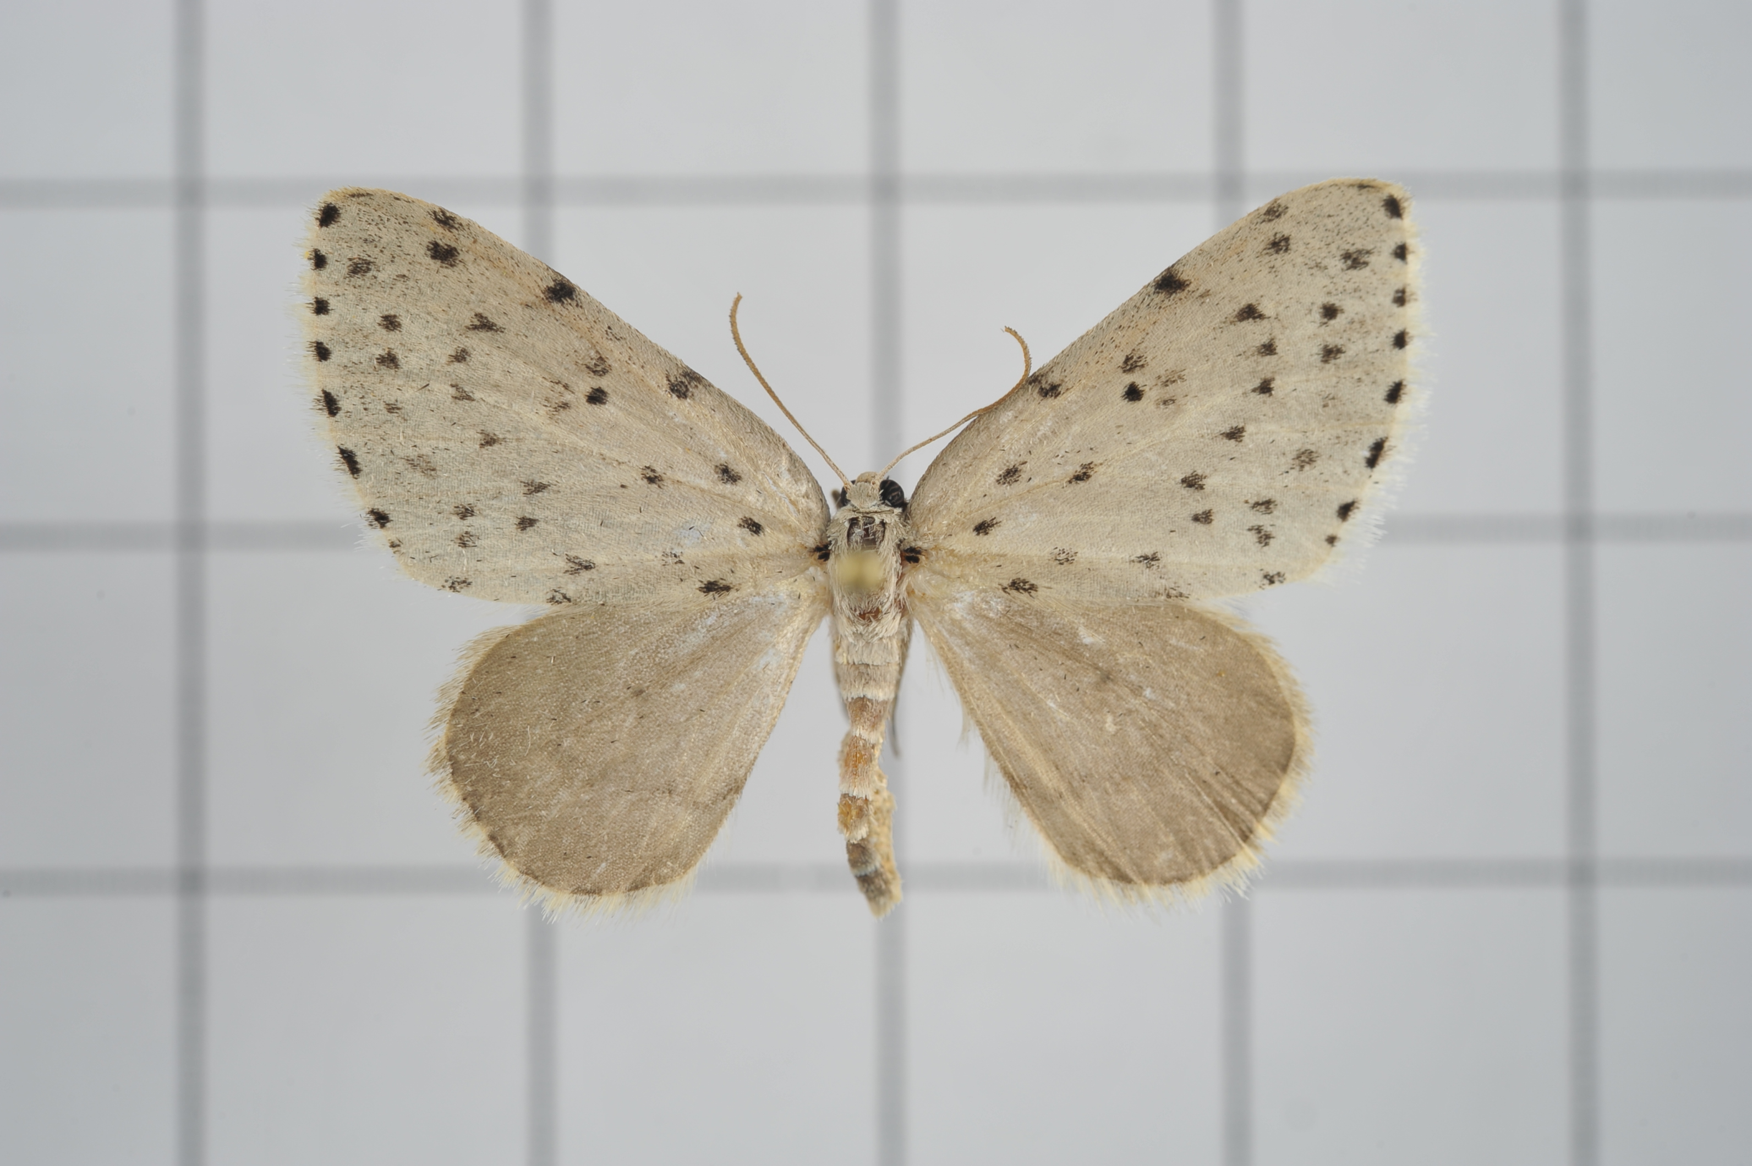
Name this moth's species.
Naxidia punctata
